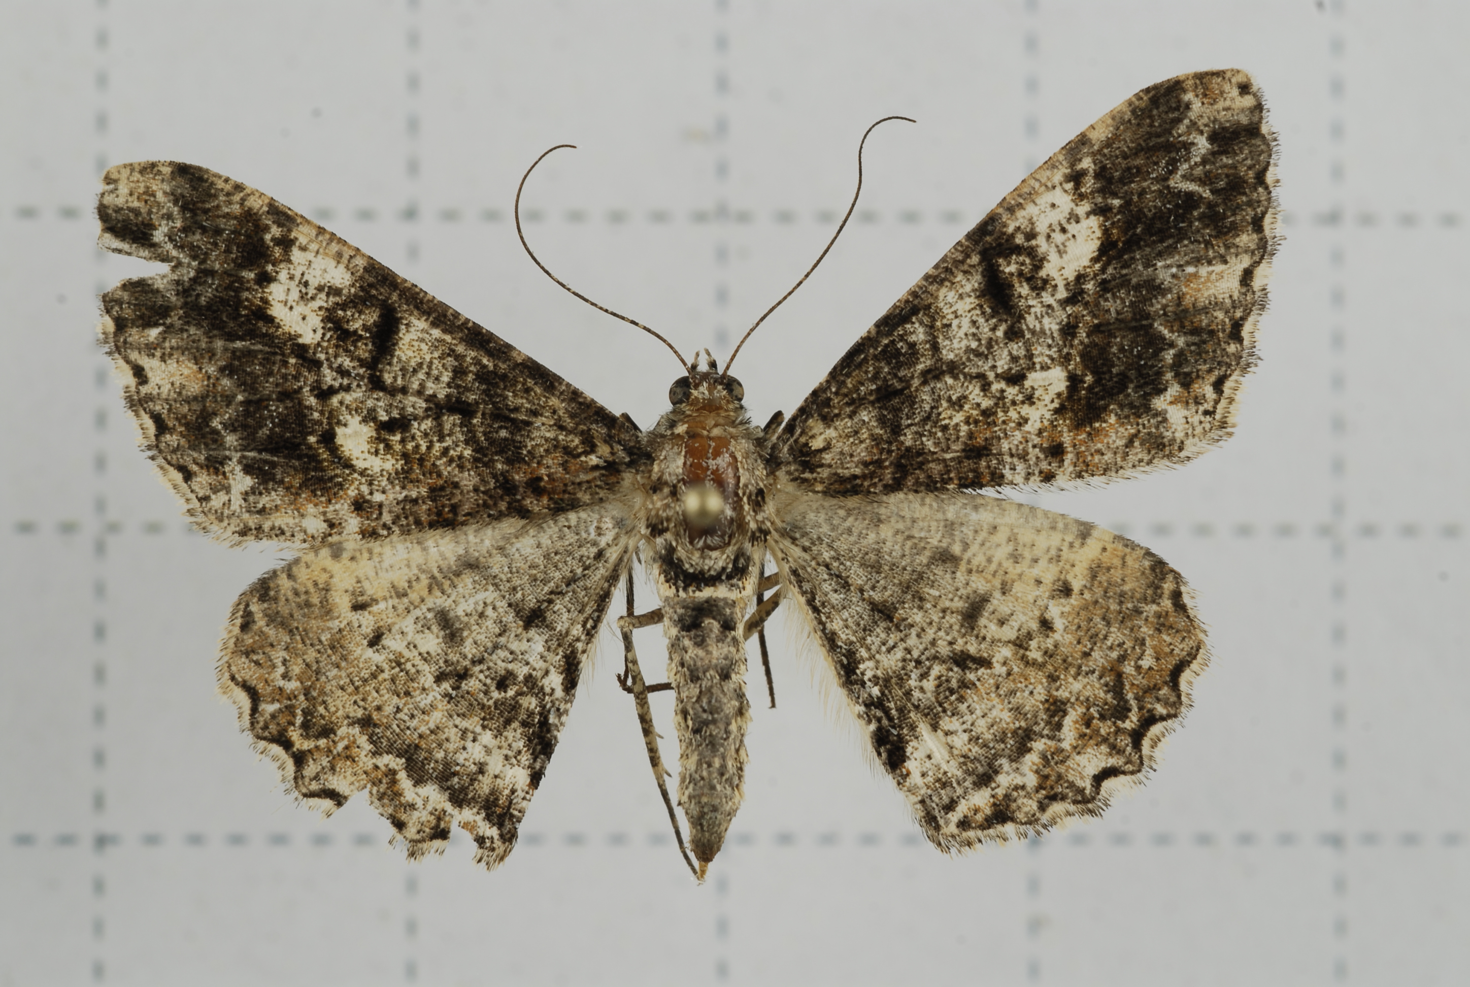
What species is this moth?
Alcis taiwanovariegata
